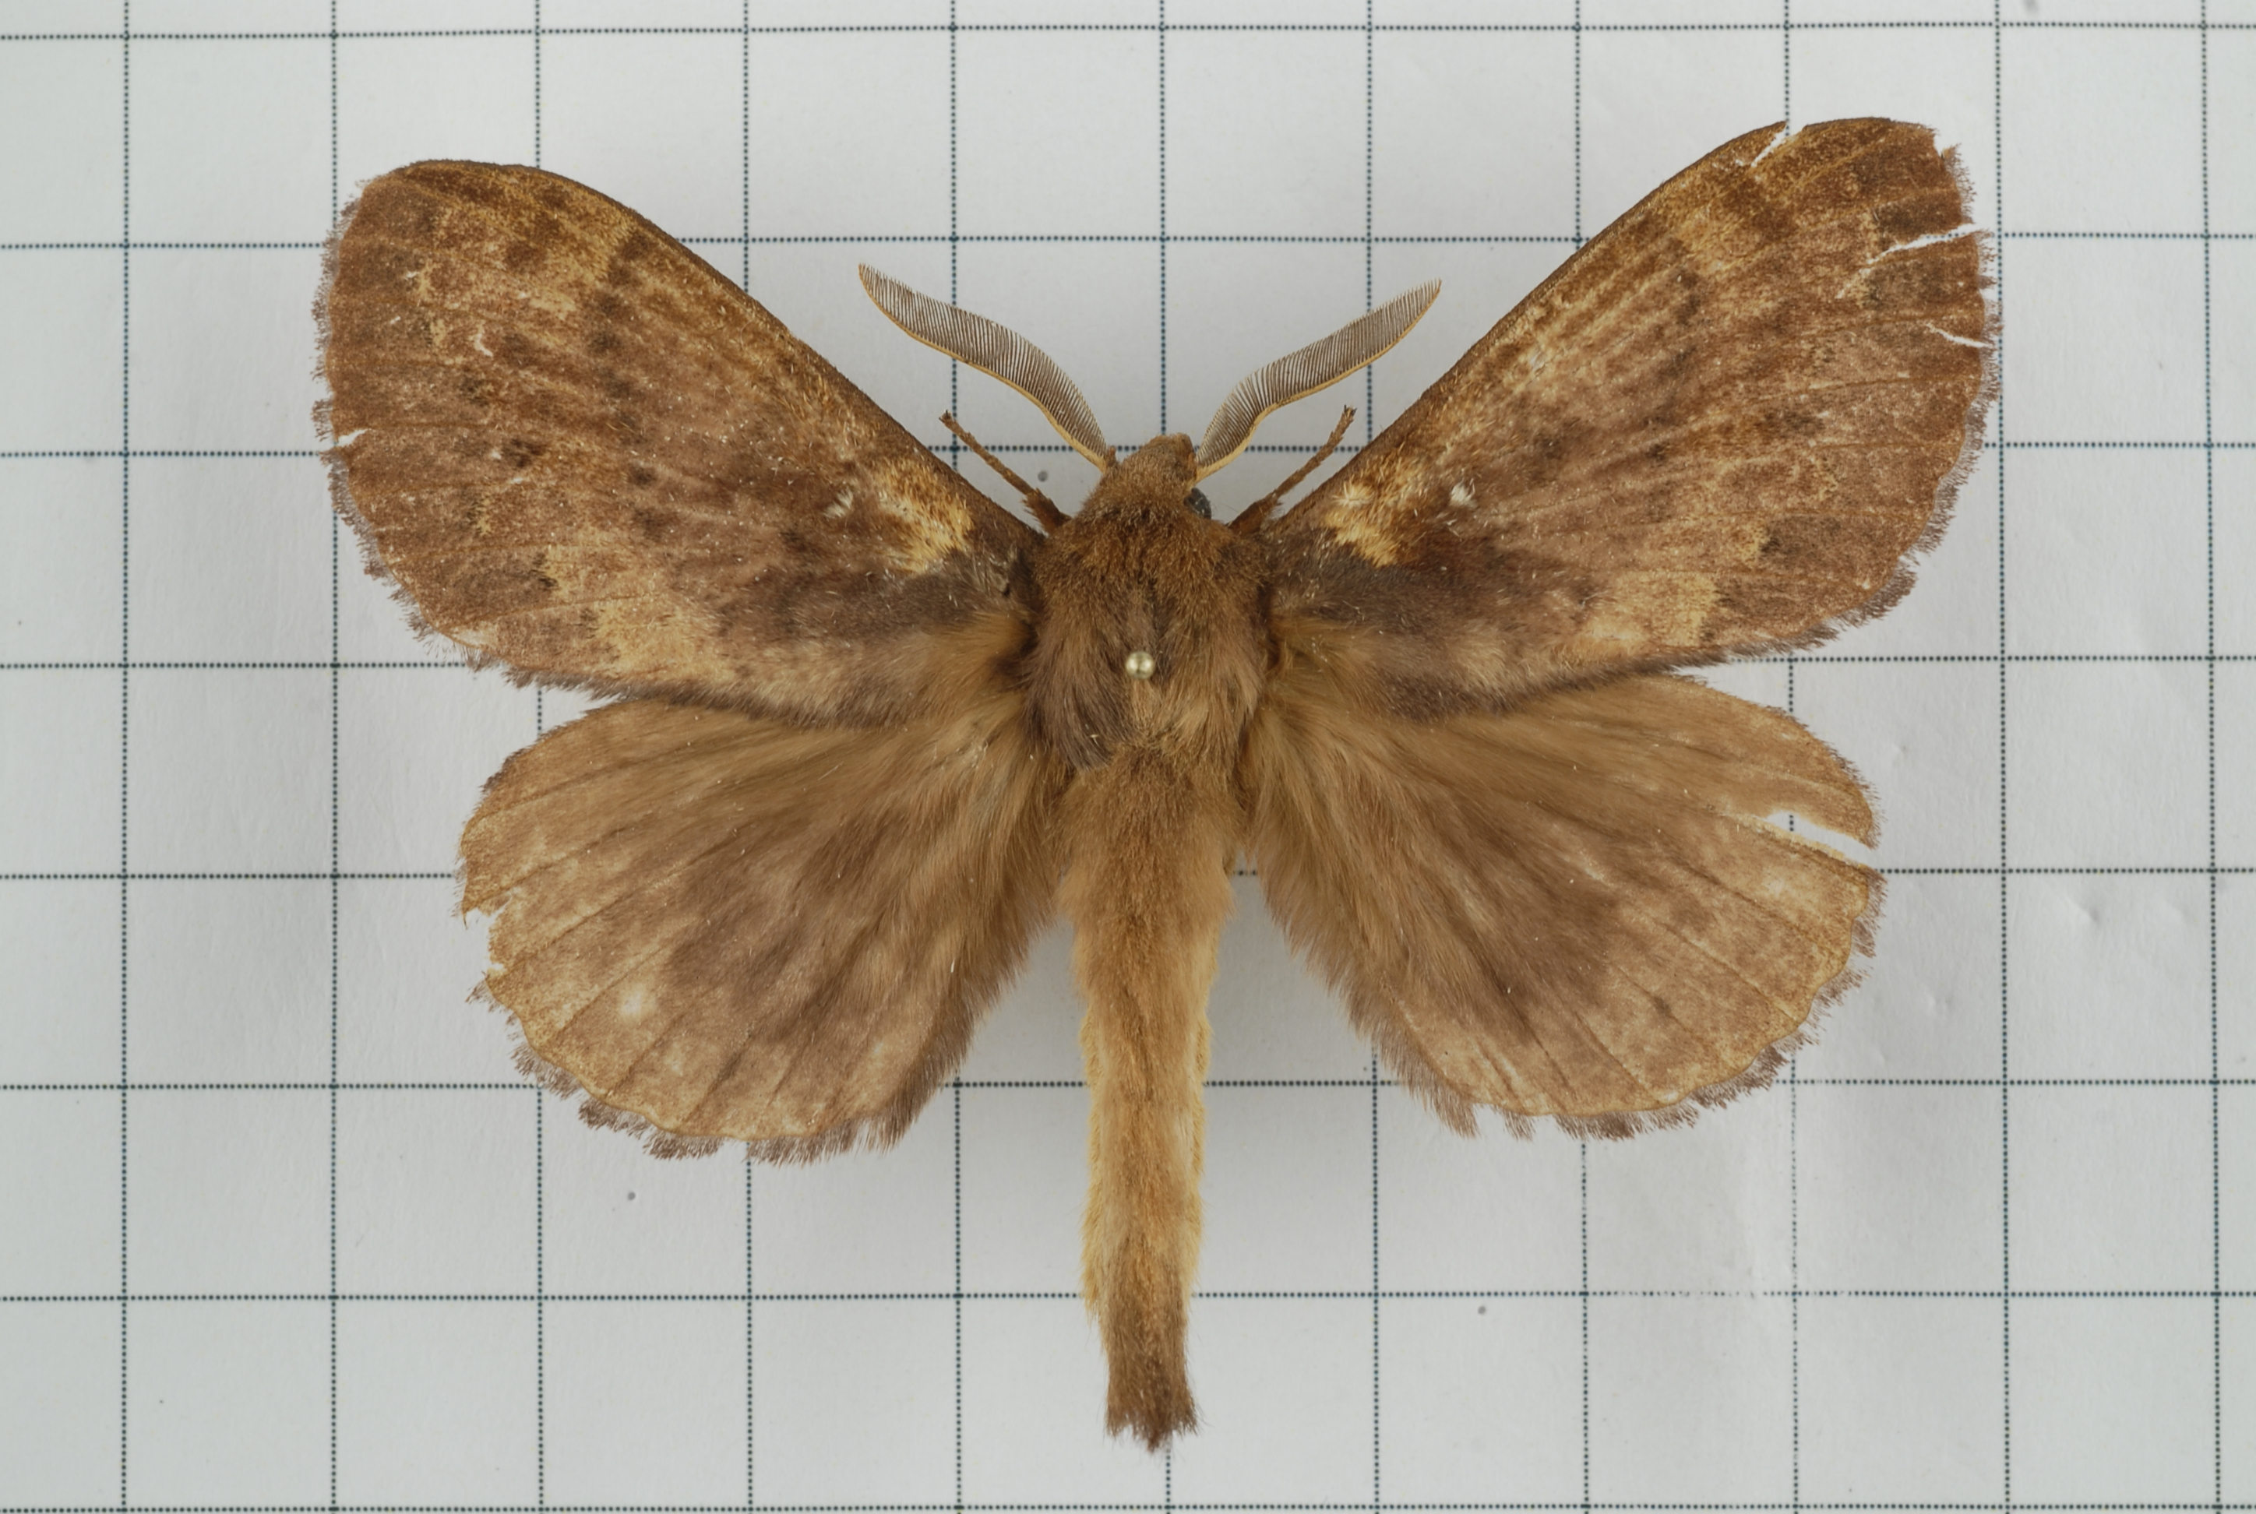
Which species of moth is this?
Kunugia undans metanastroides
